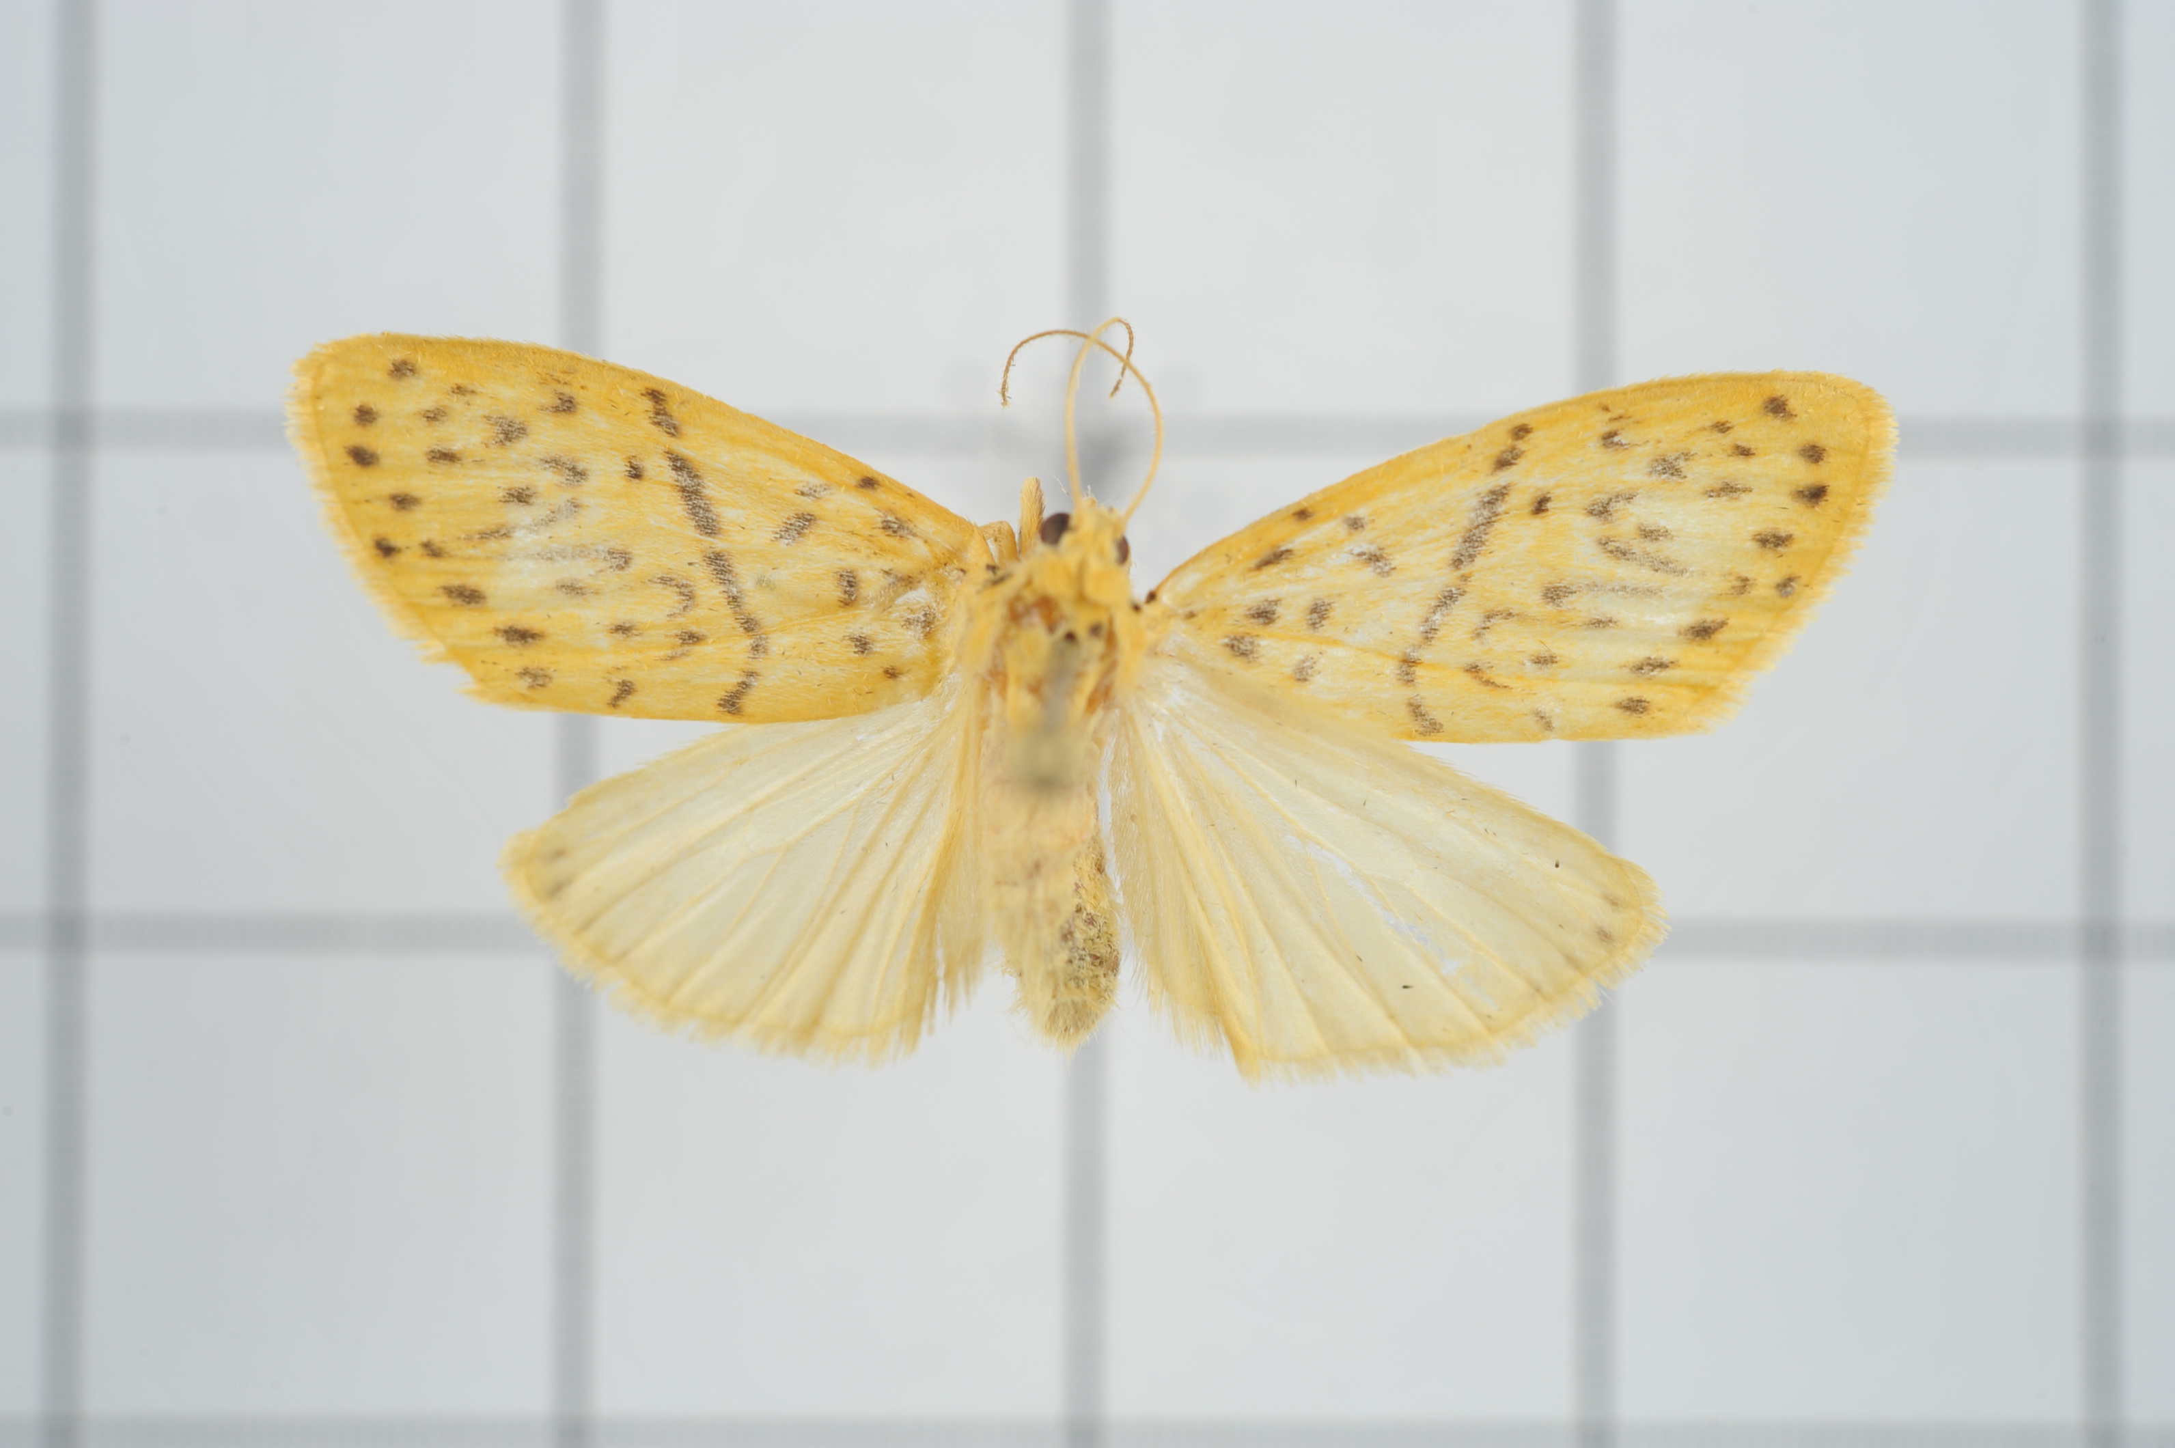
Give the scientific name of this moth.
Huangilene alikangiae alikangiae
